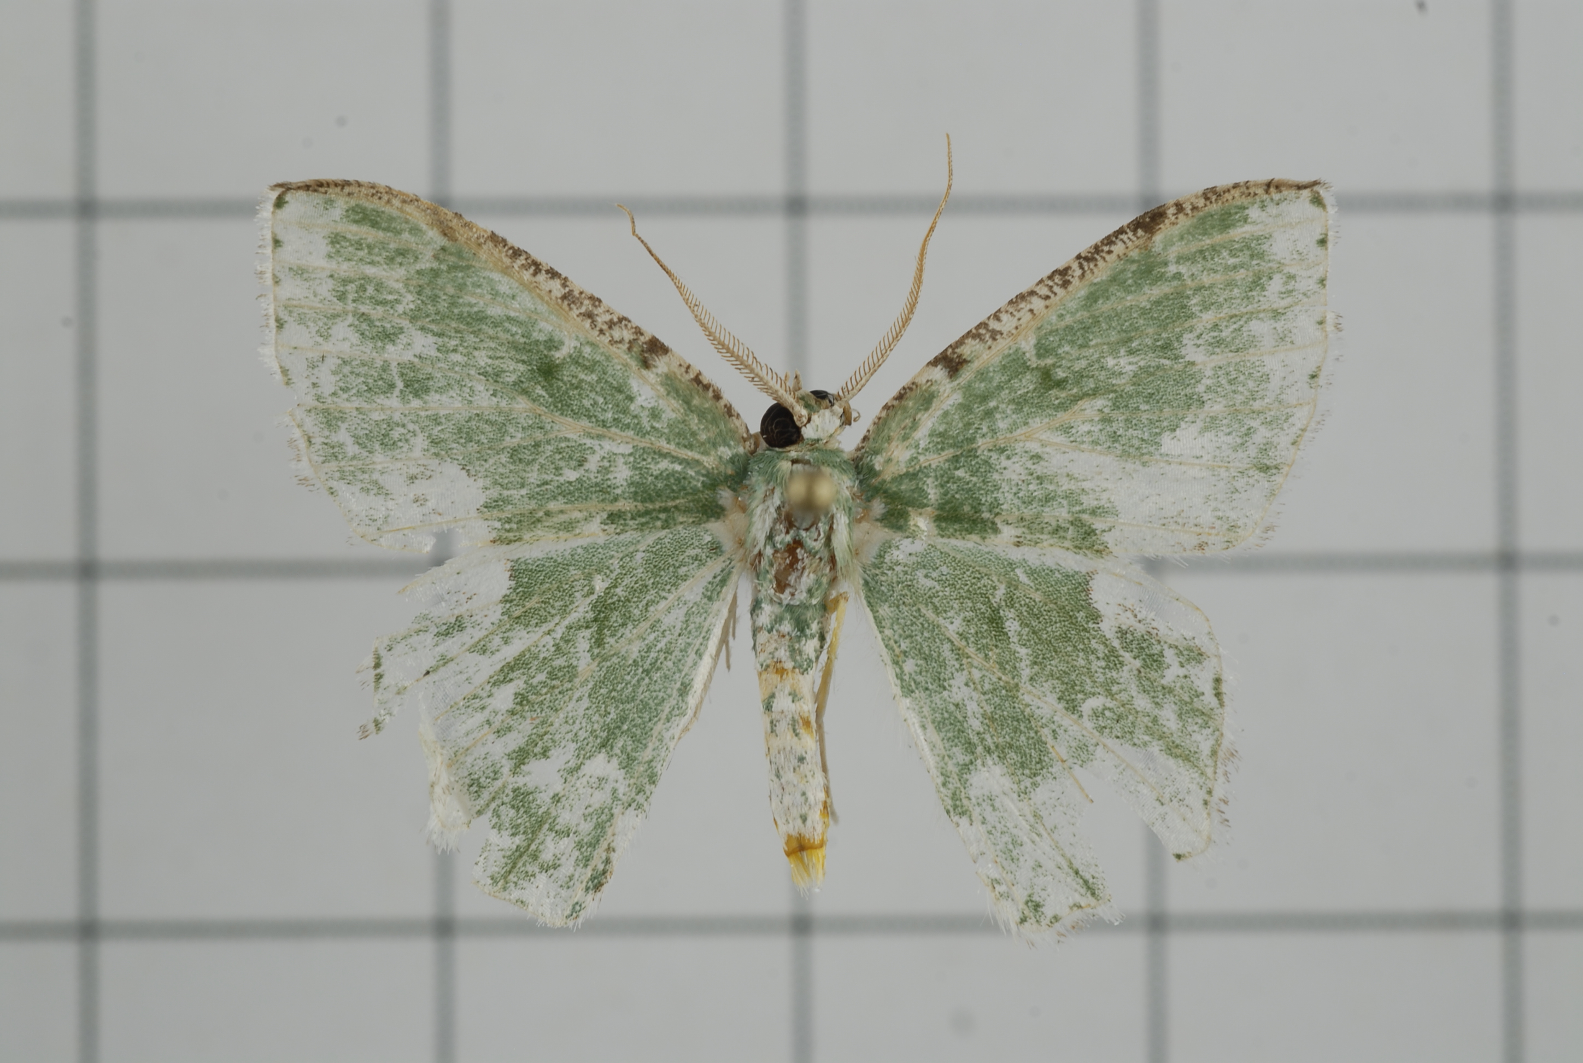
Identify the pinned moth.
Eucyclodes albotermina
